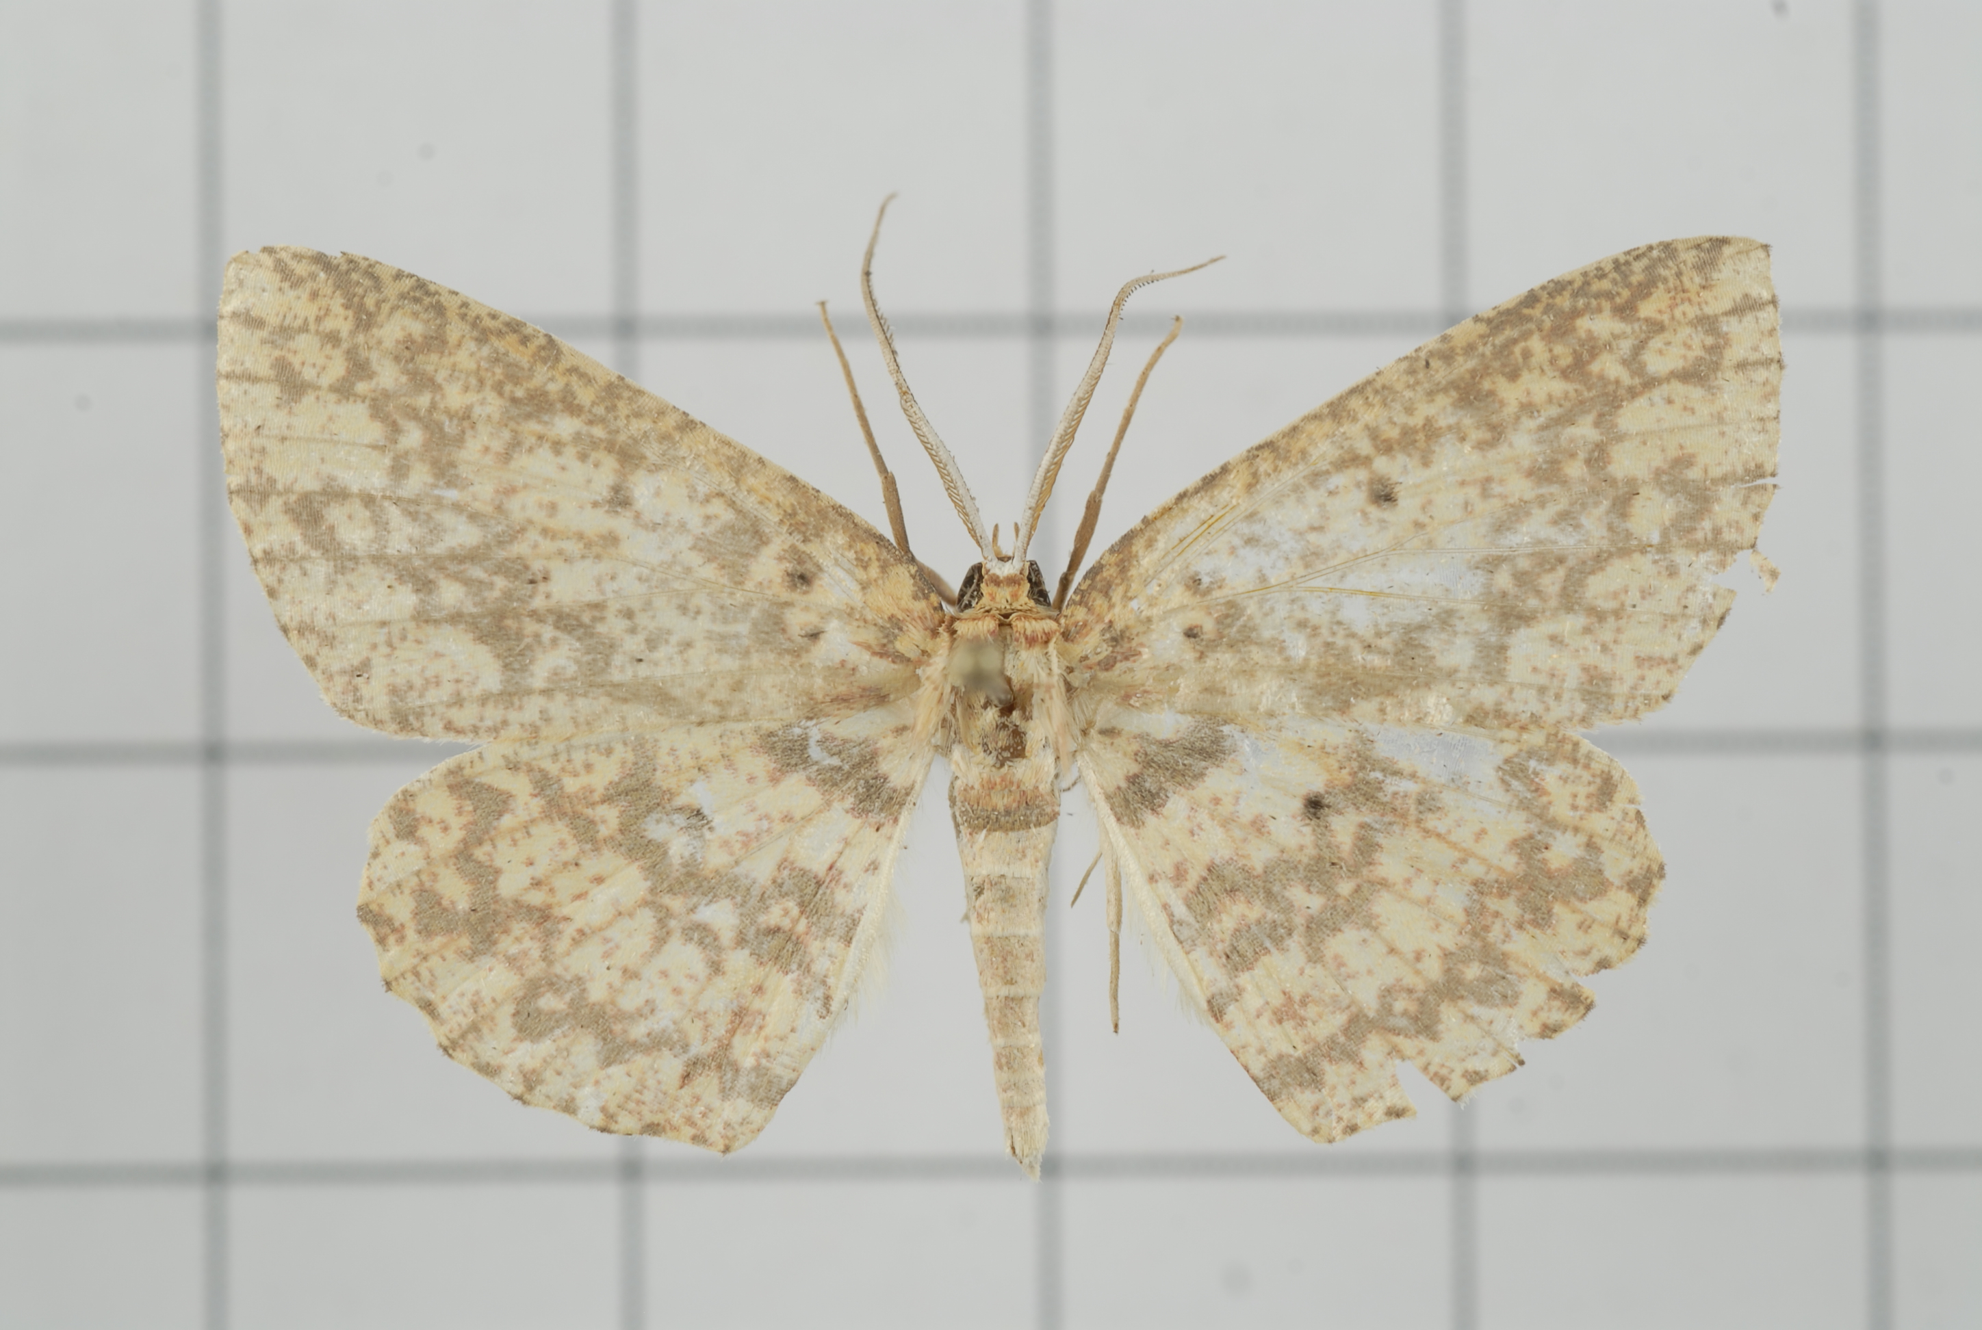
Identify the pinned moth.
Borbacha pardaria
